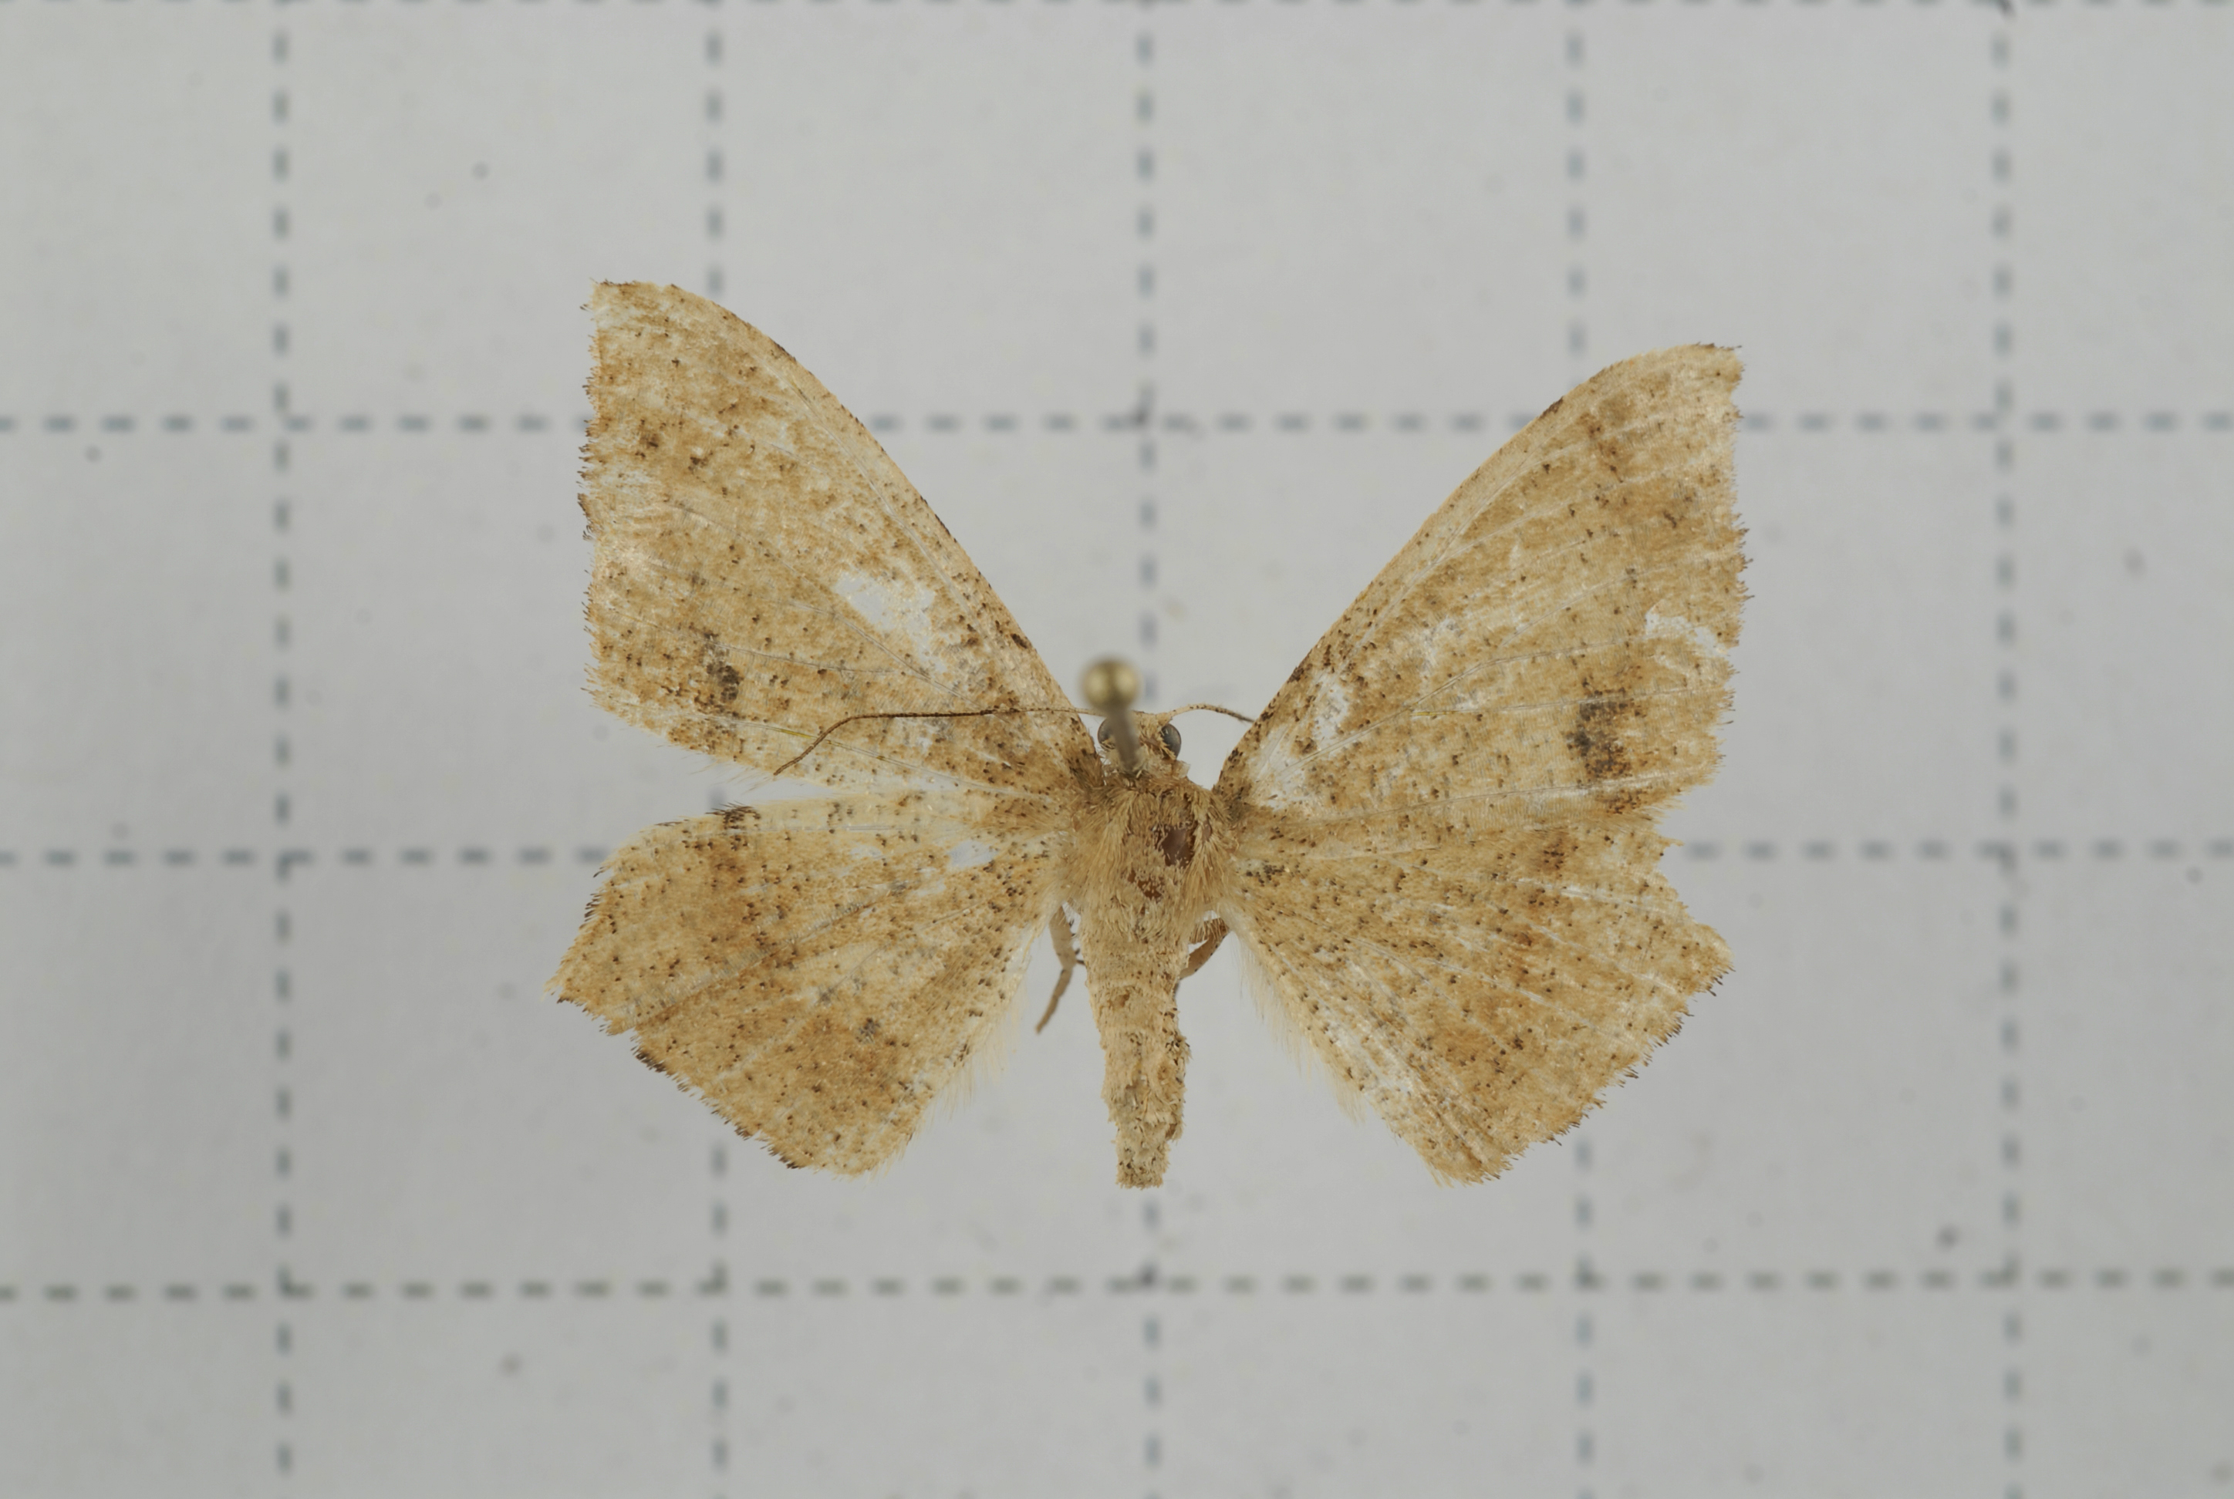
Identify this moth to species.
Krananda falcata
